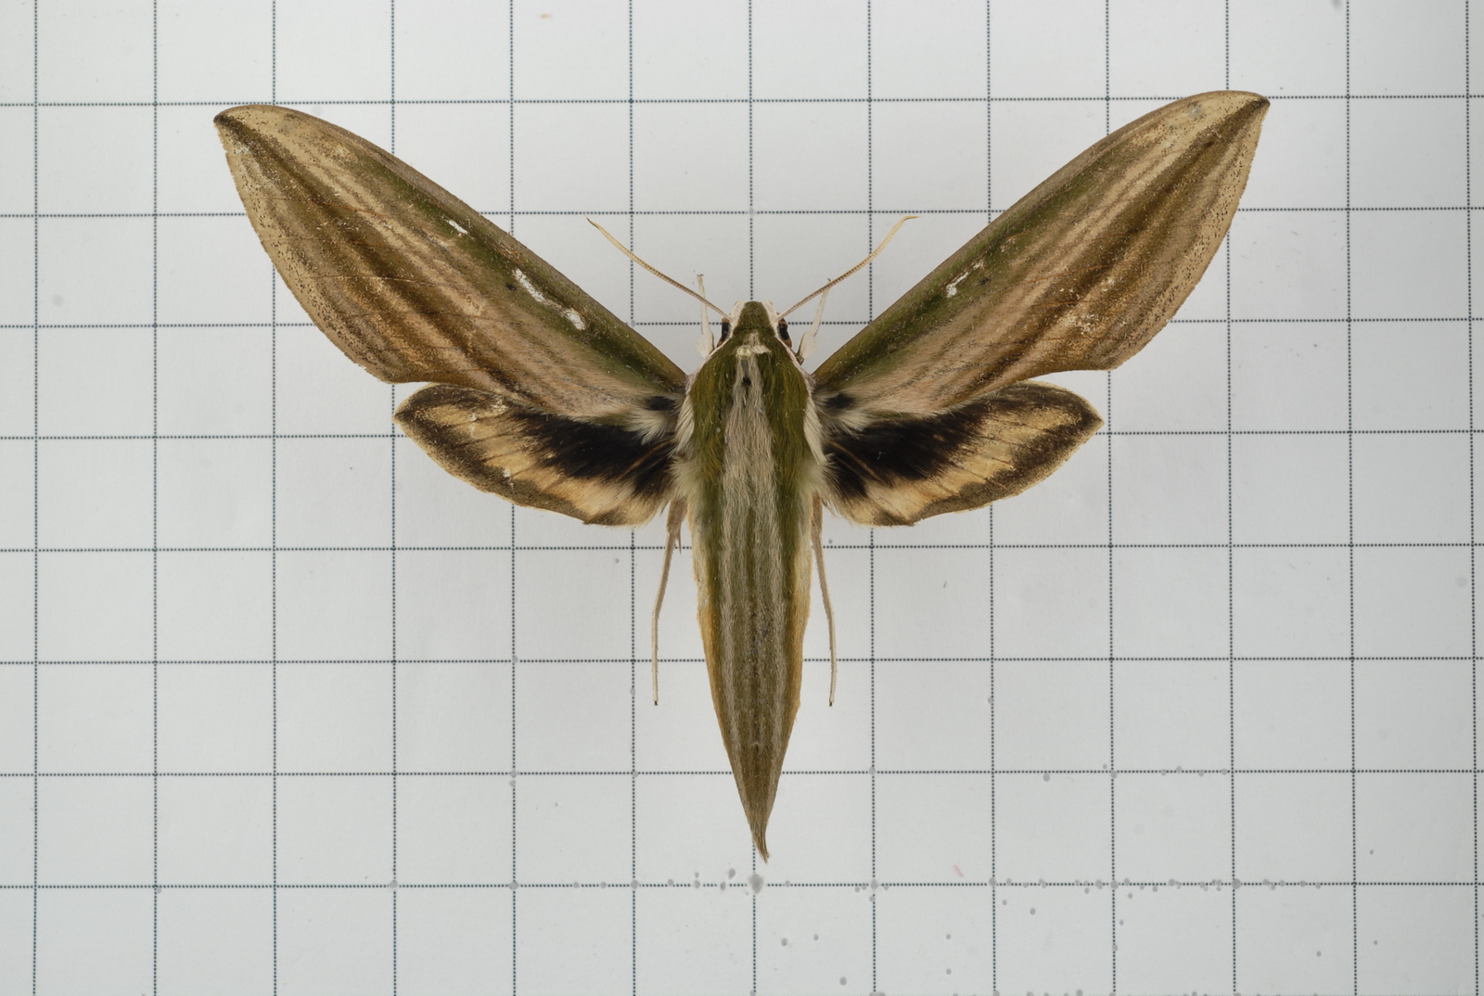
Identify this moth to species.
Cechetra lineosa
